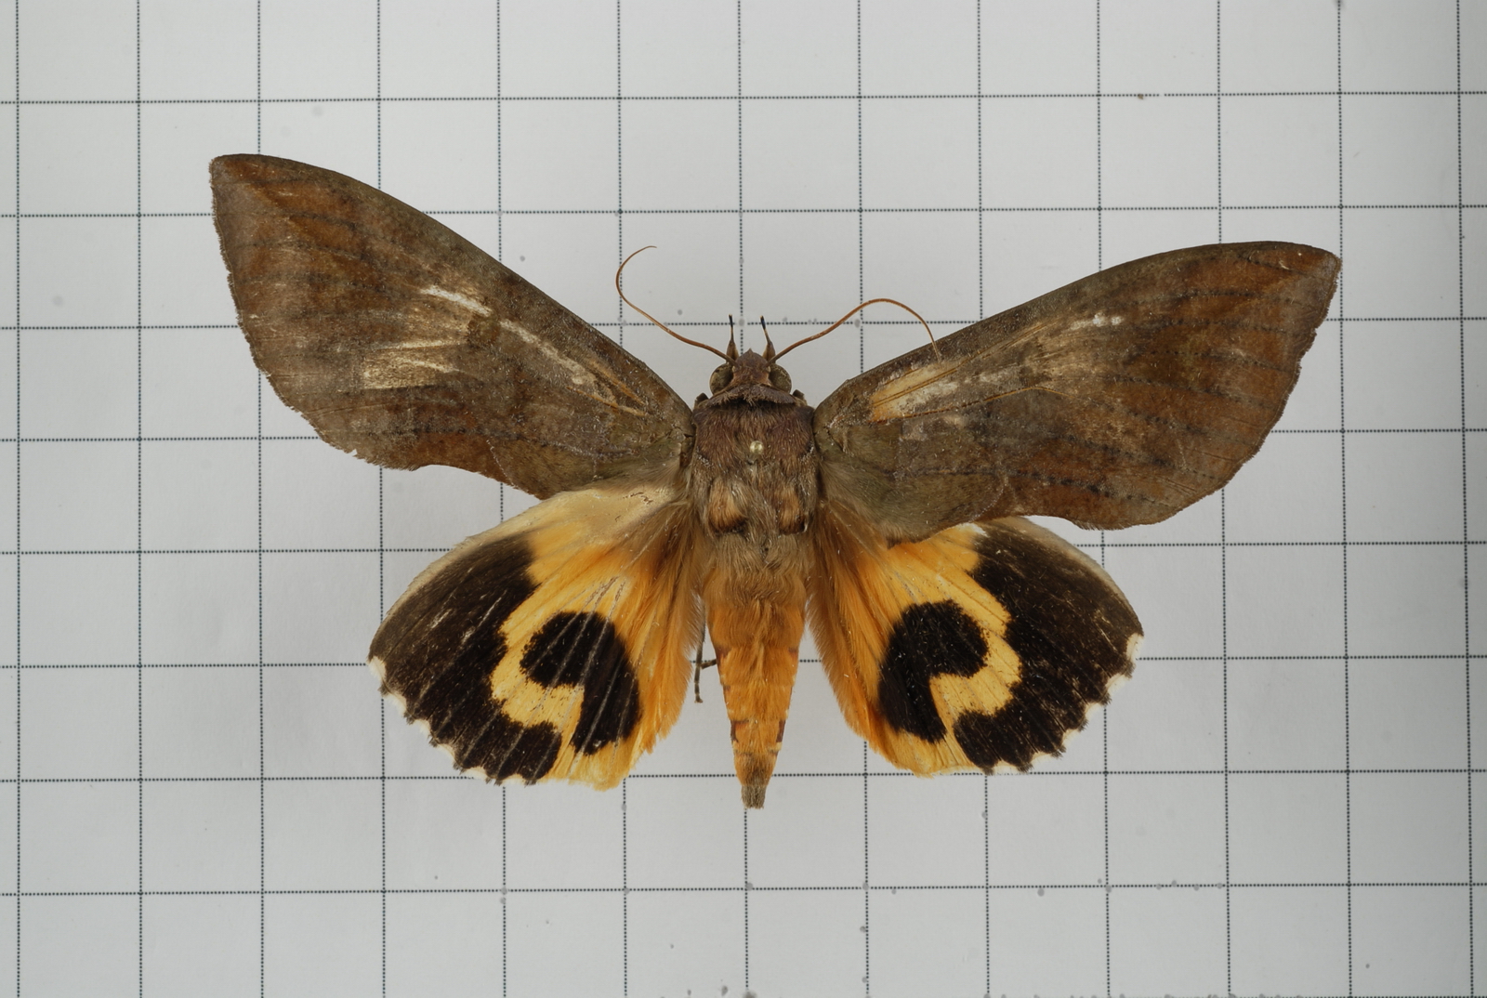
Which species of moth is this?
Eudocima phalonia
